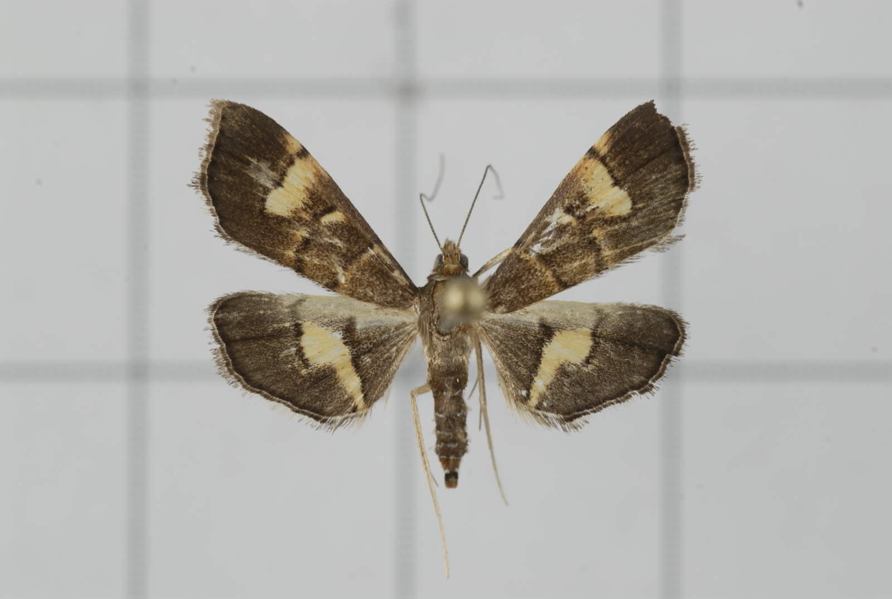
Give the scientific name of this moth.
Syngamia falsidicalis
